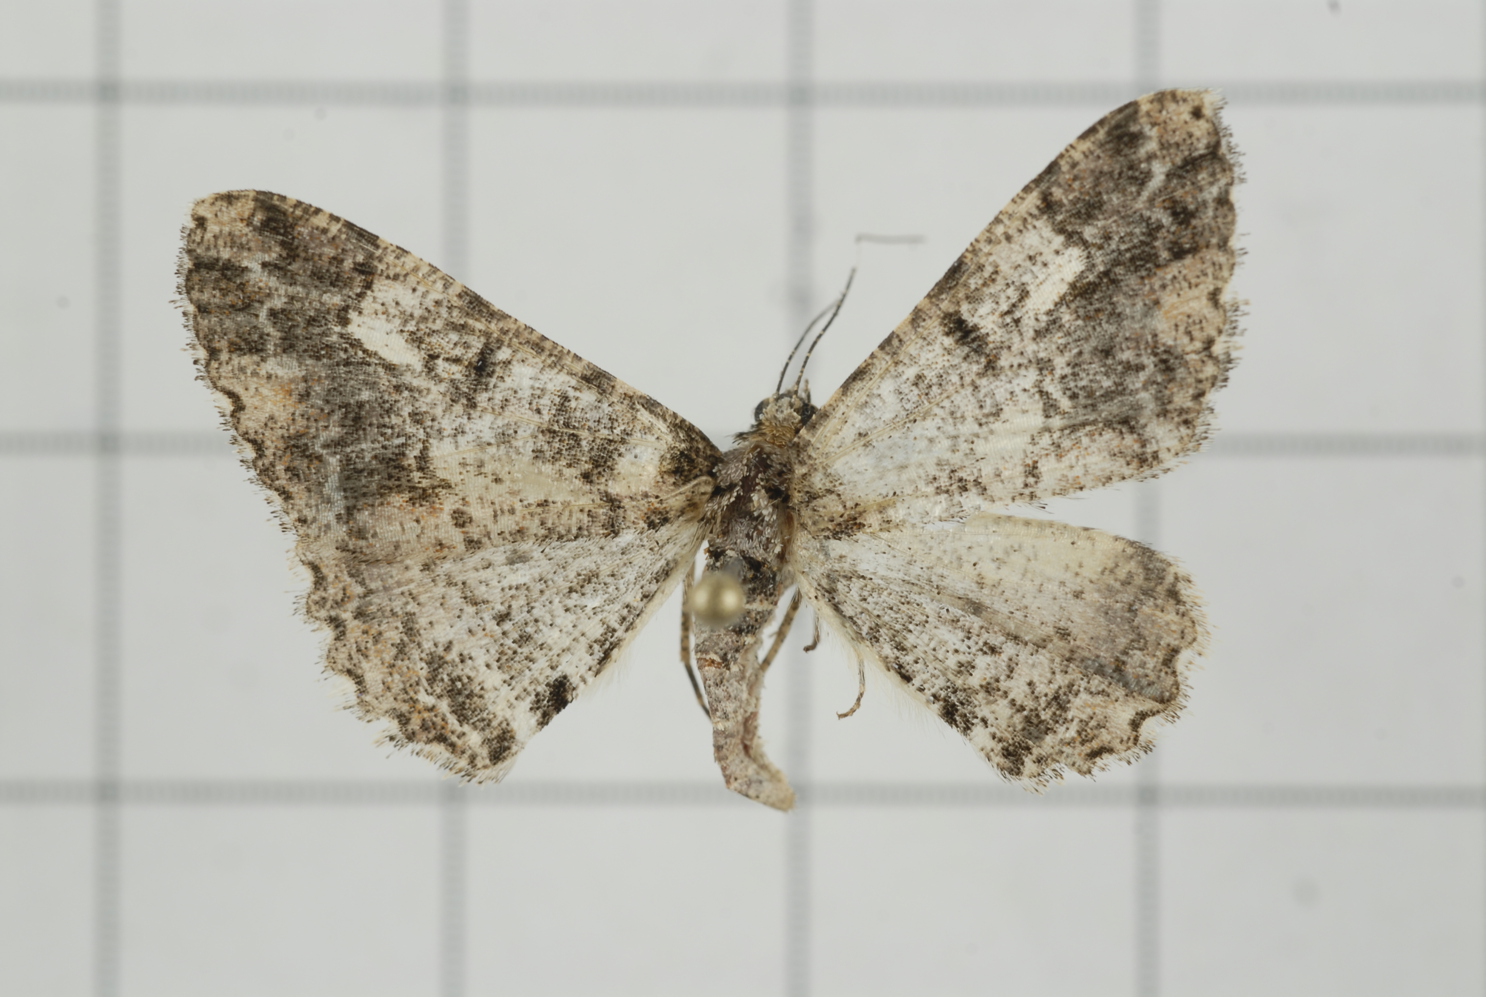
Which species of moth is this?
Alcis taiwanovariegata
